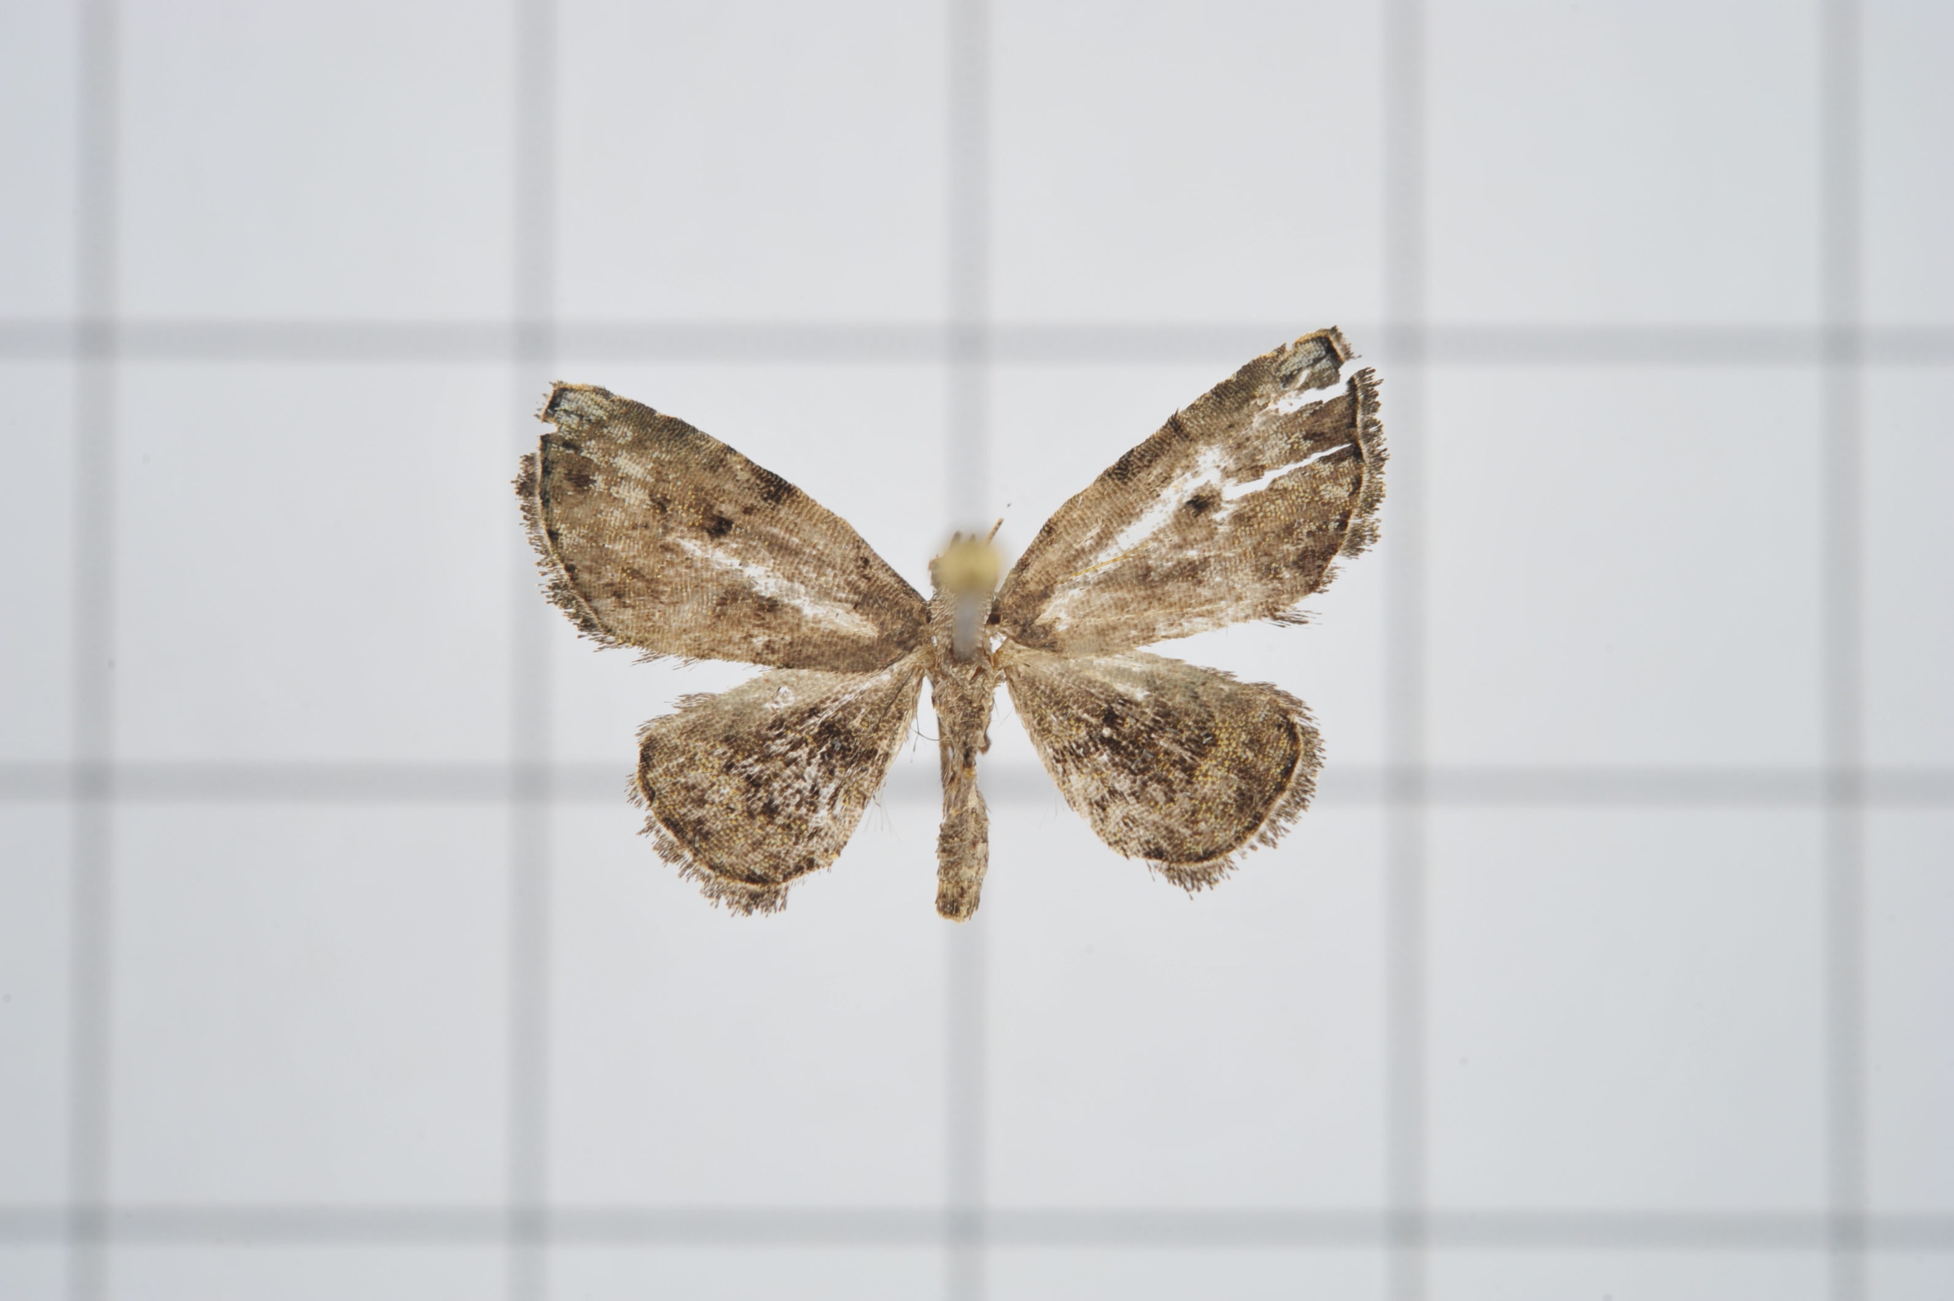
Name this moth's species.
Mataeomera biangulata
